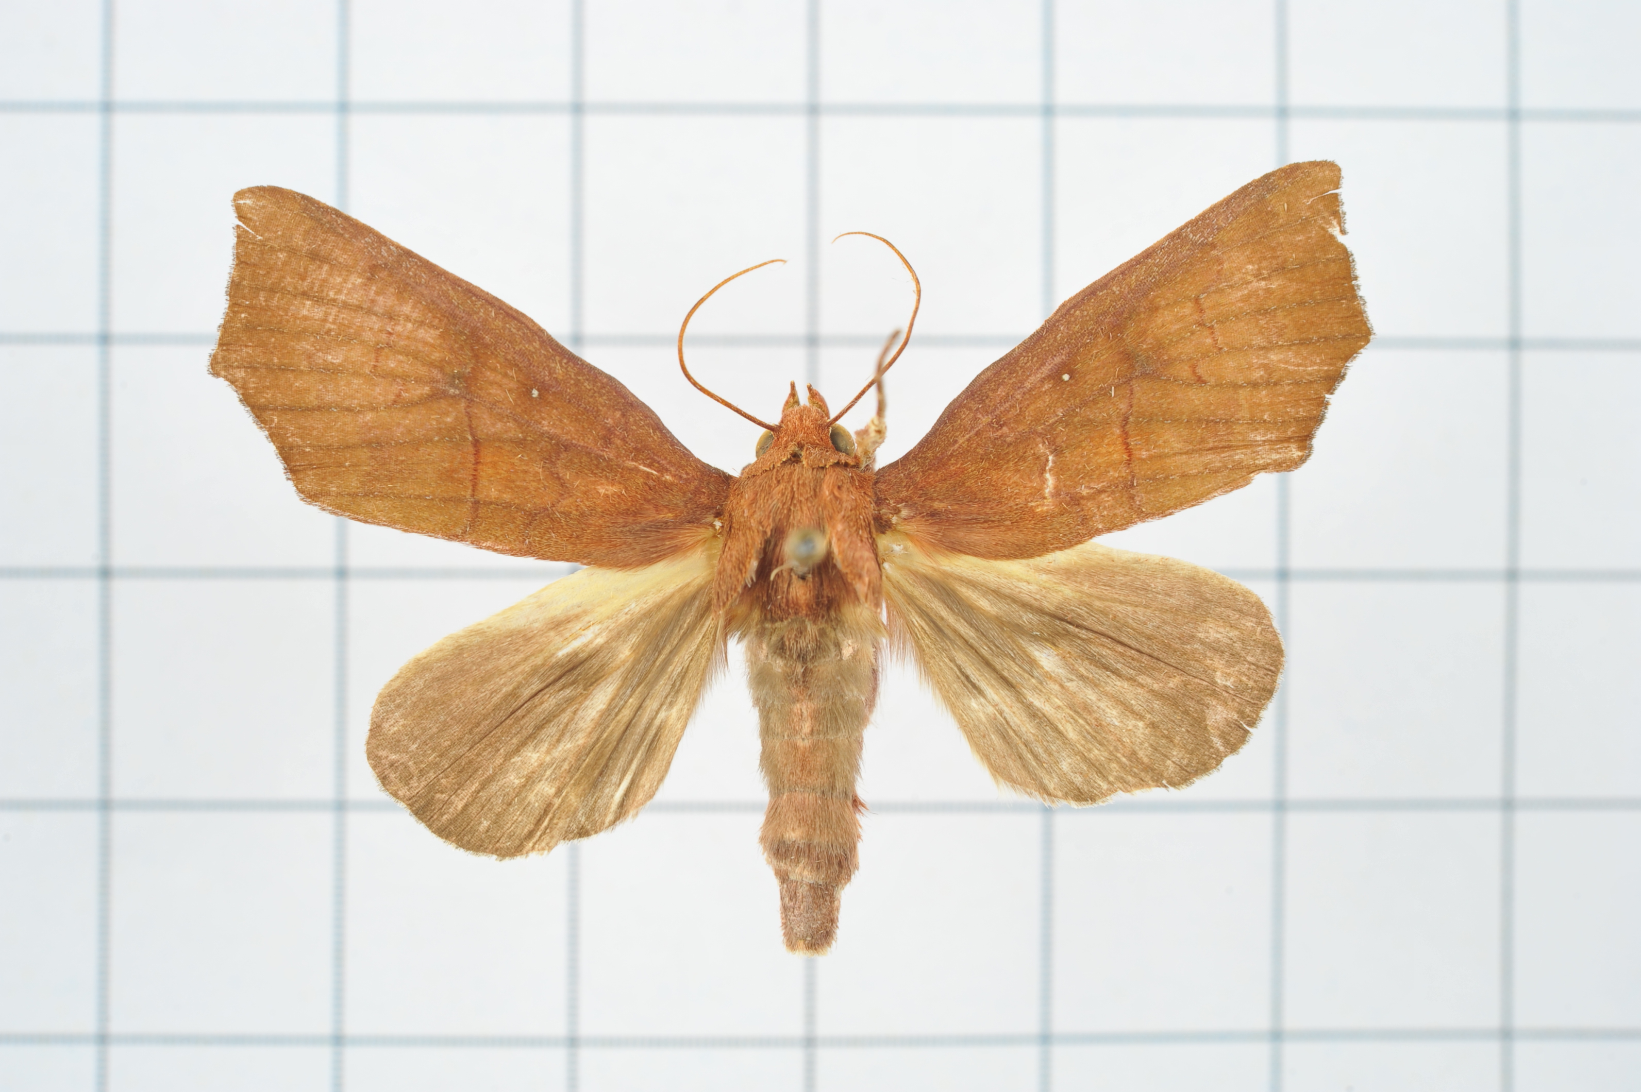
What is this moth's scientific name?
Rusicada privata
